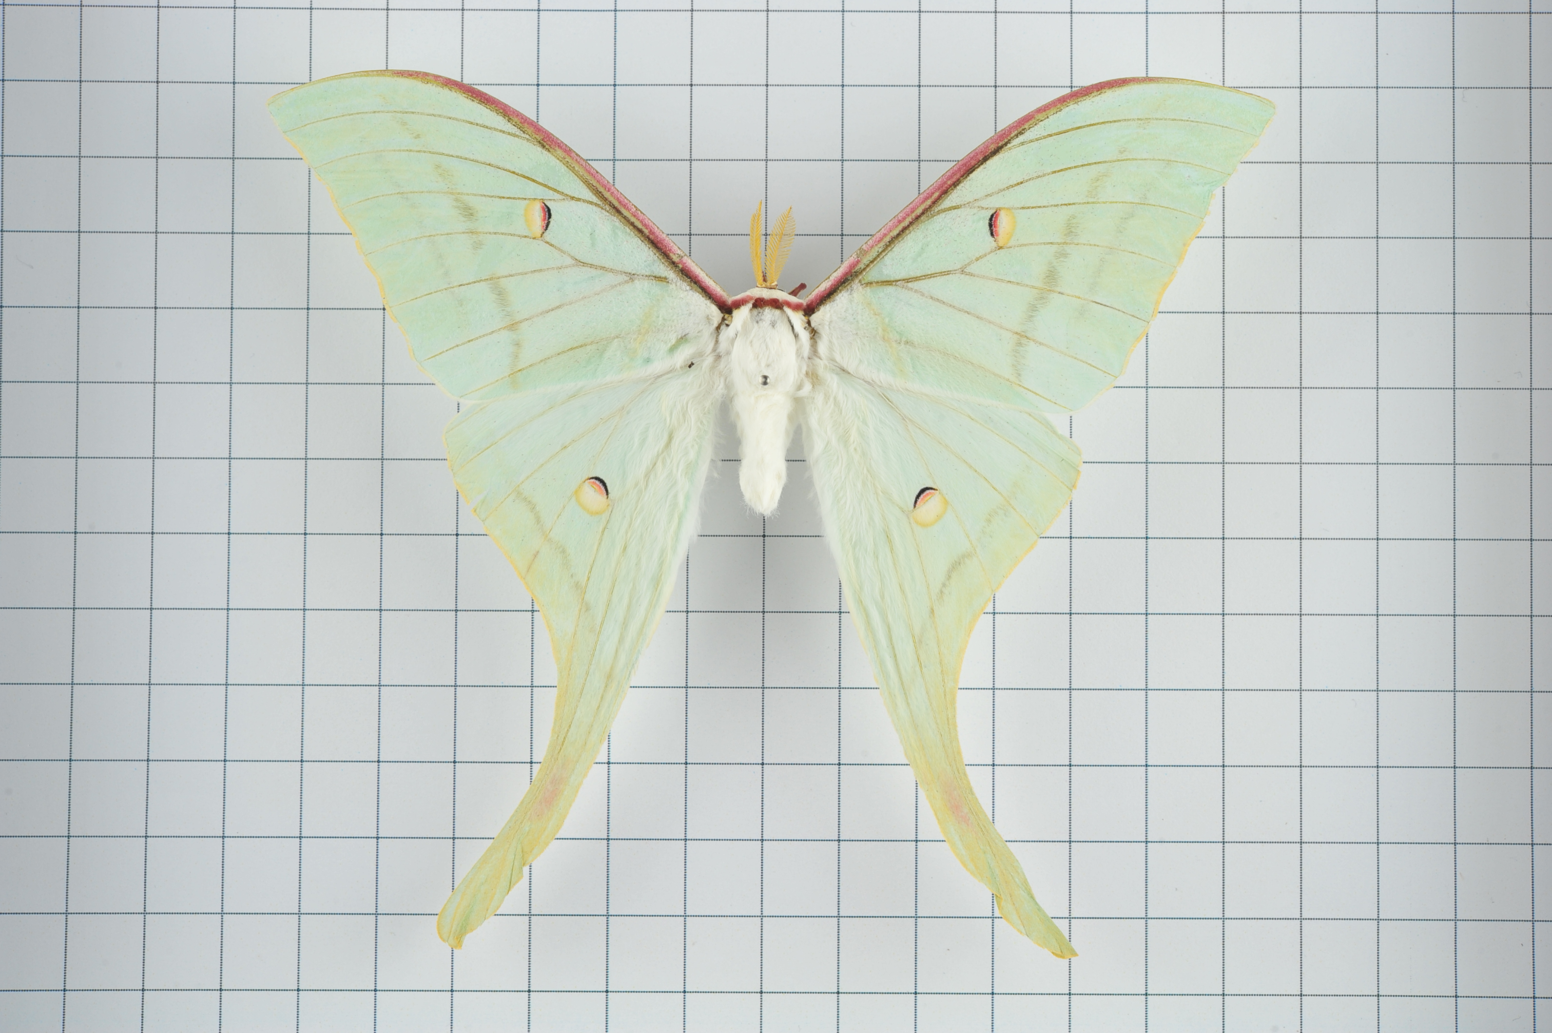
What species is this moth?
Actias ningpoana ningtaiwana
